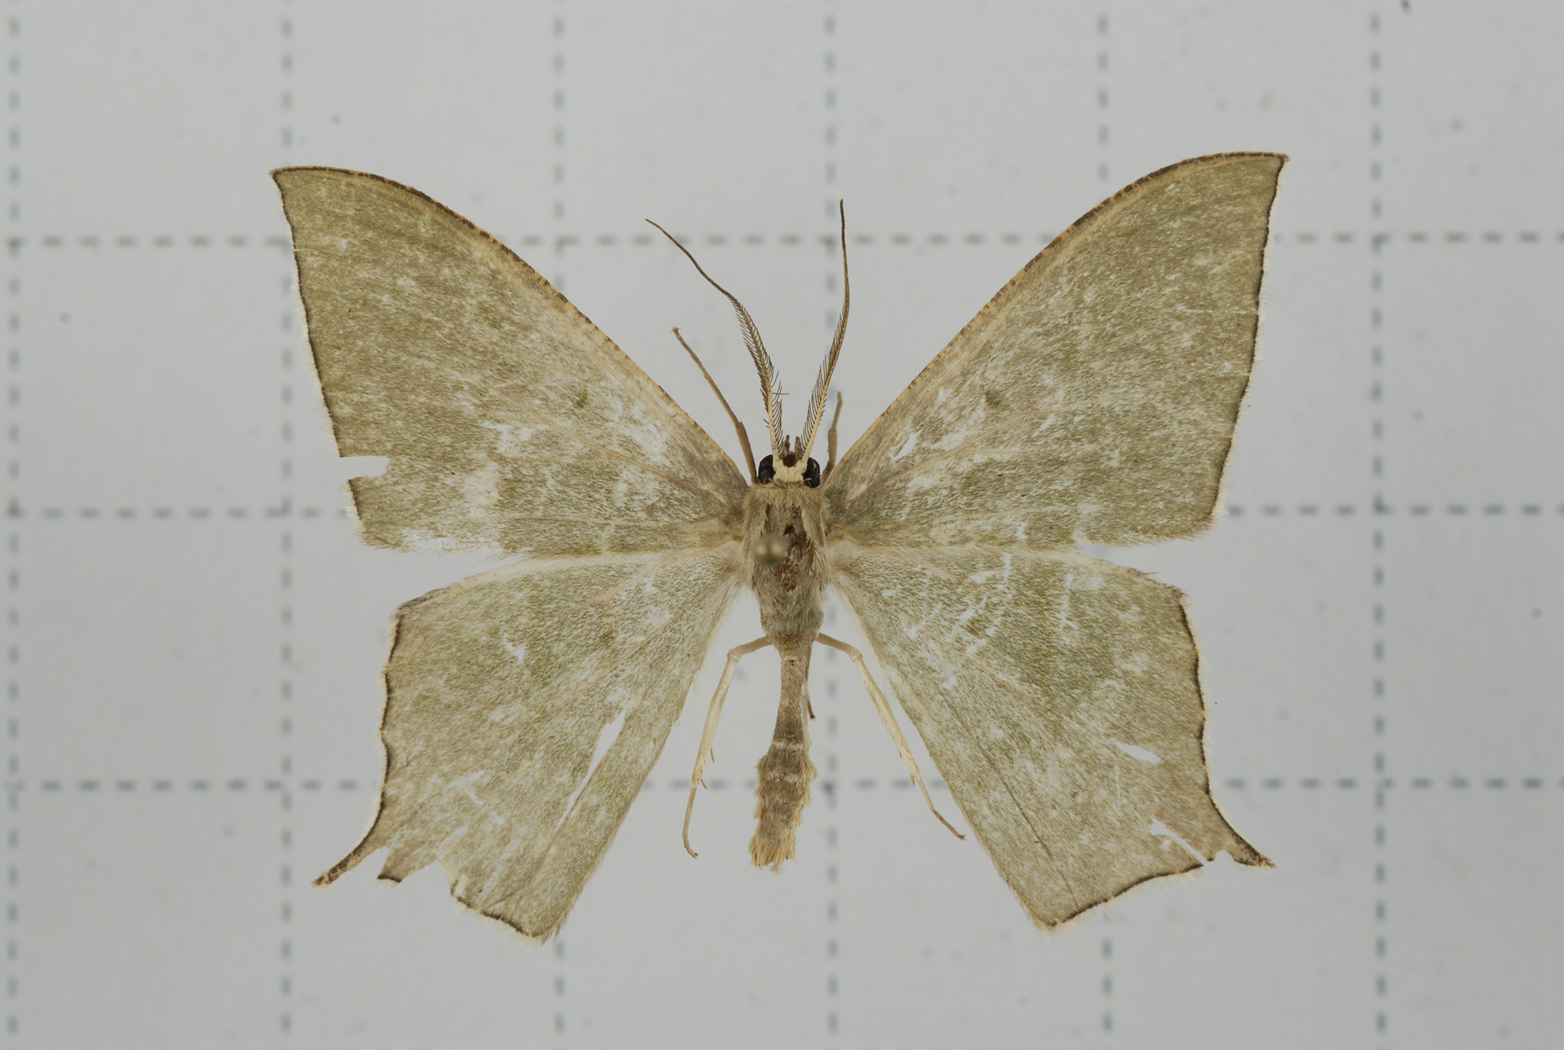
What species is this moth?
Maxates quadripunctata
